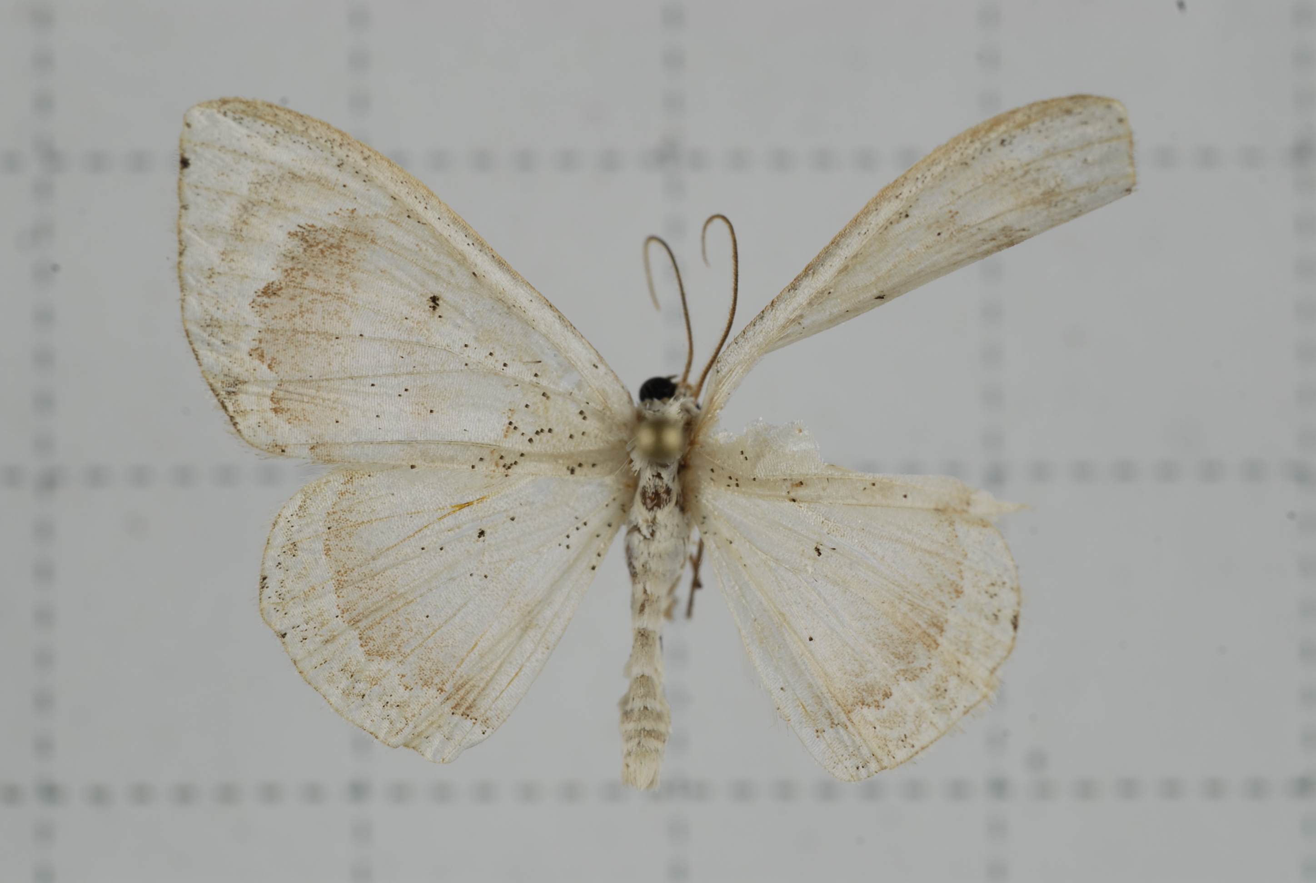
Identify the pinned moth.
Somatina rosacea anaemica
